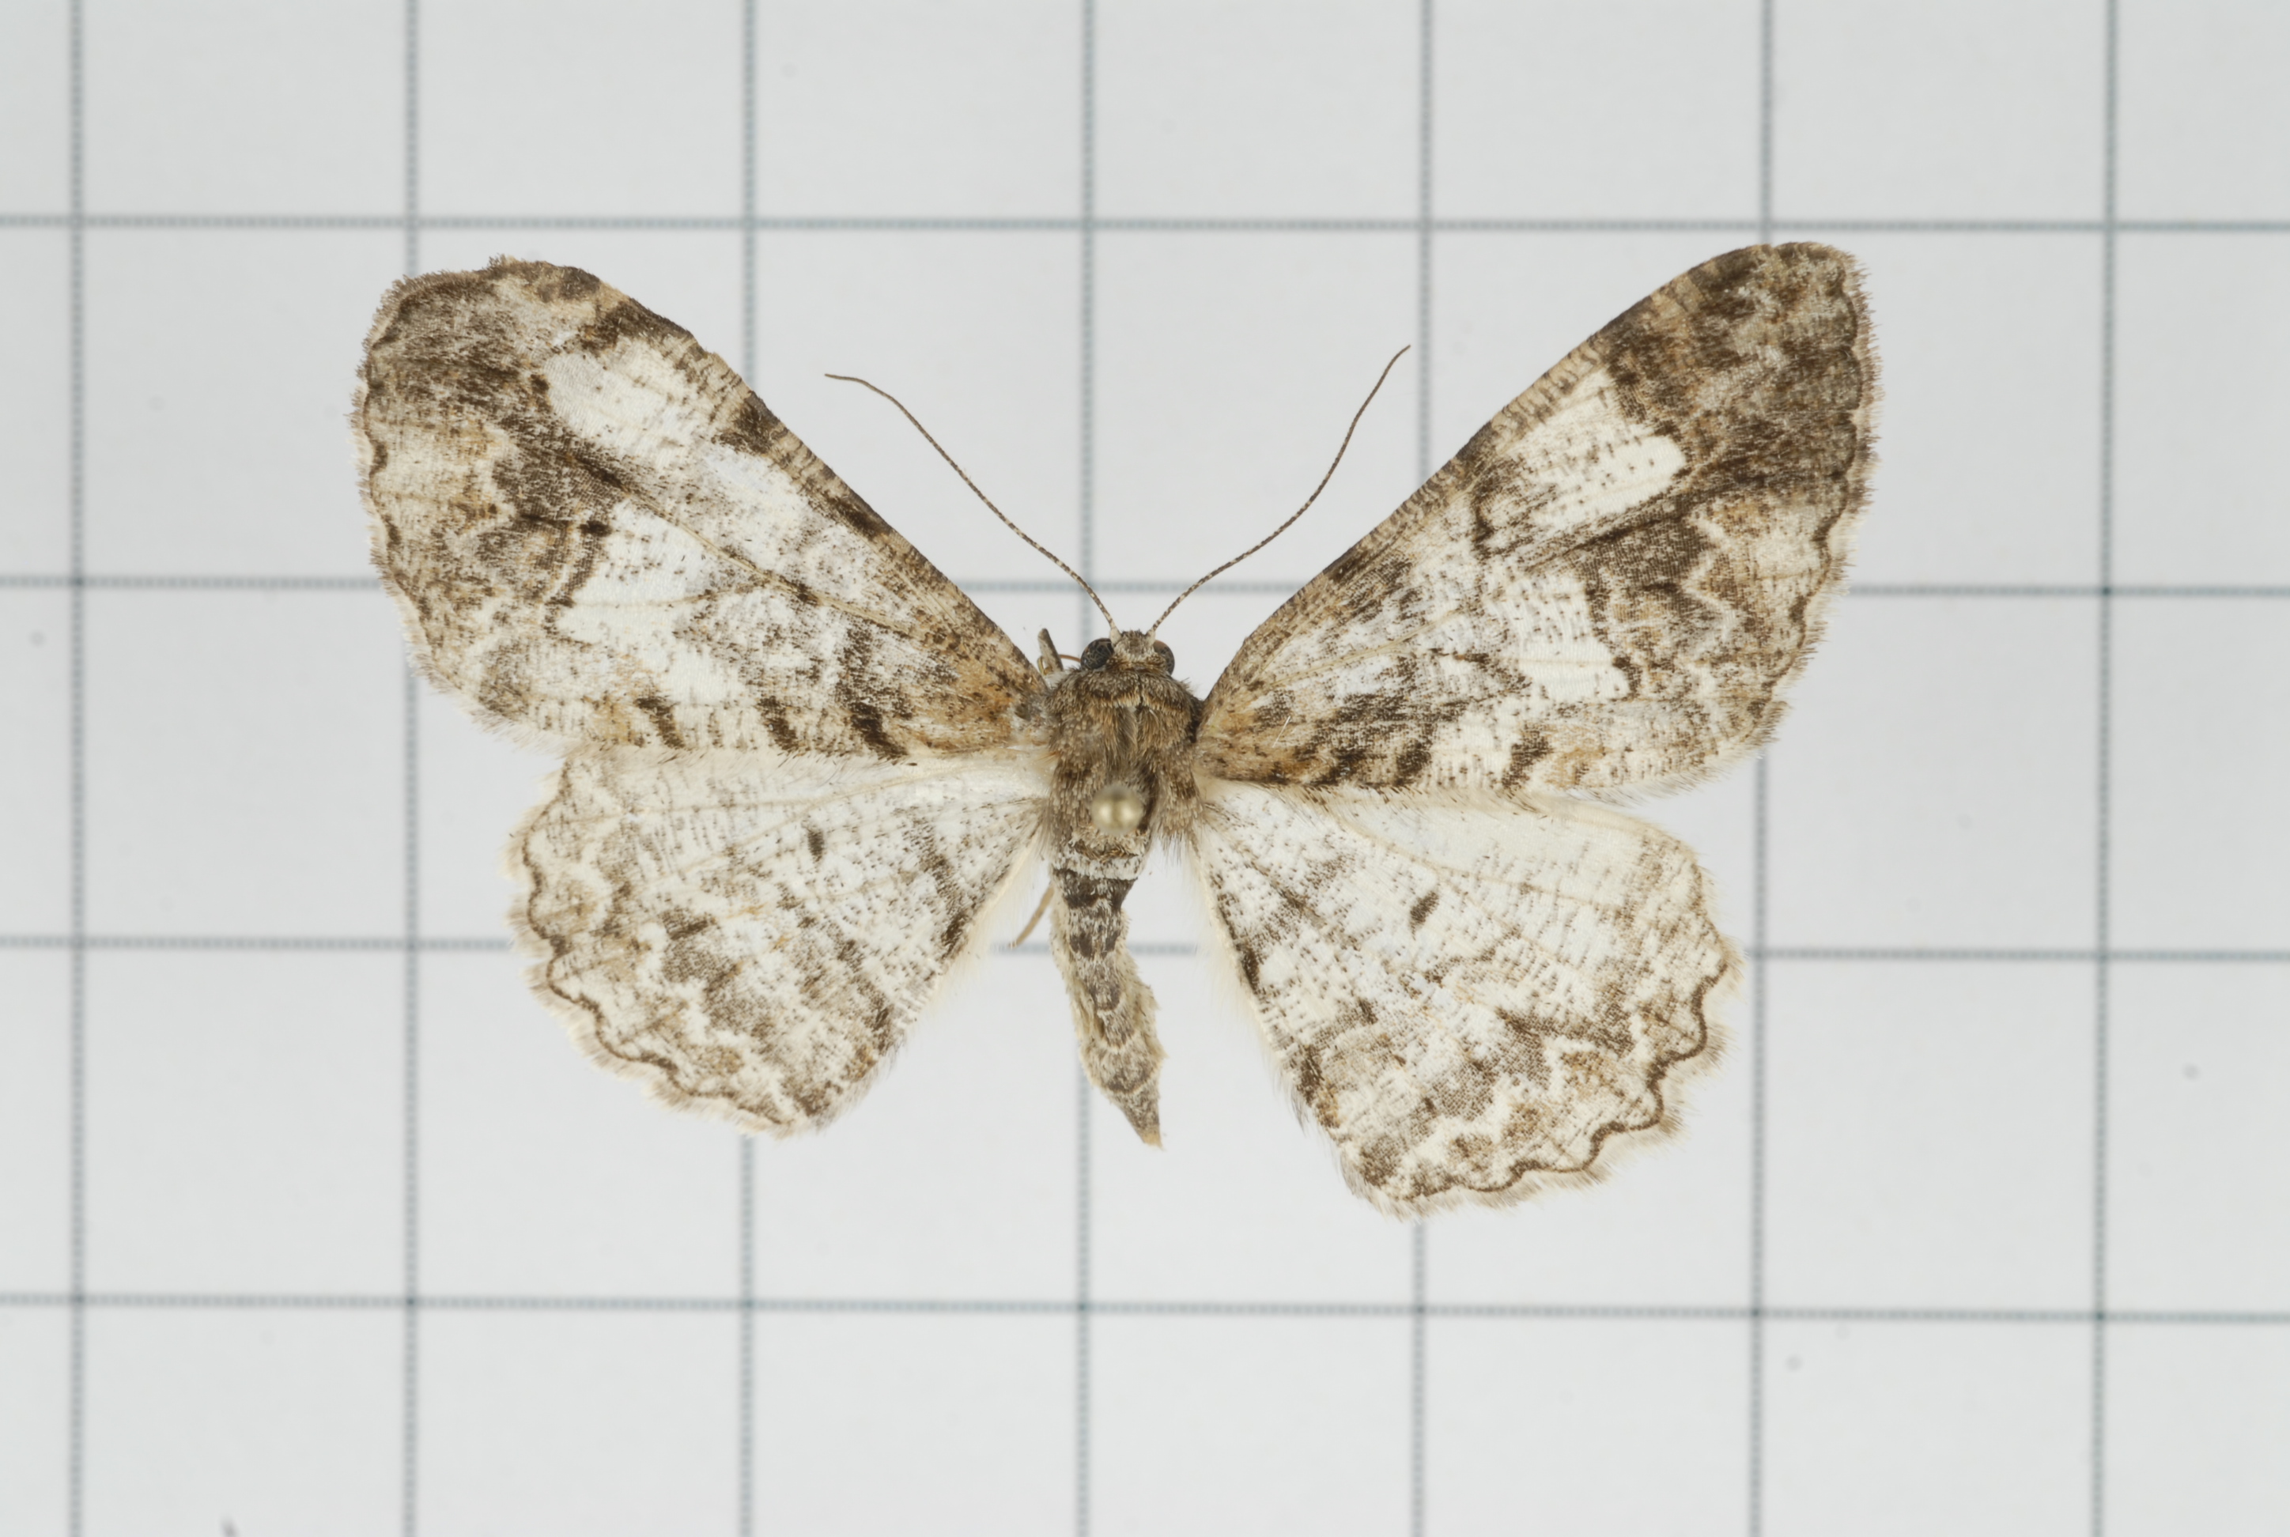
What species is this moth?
Alcis admissaria undularia
